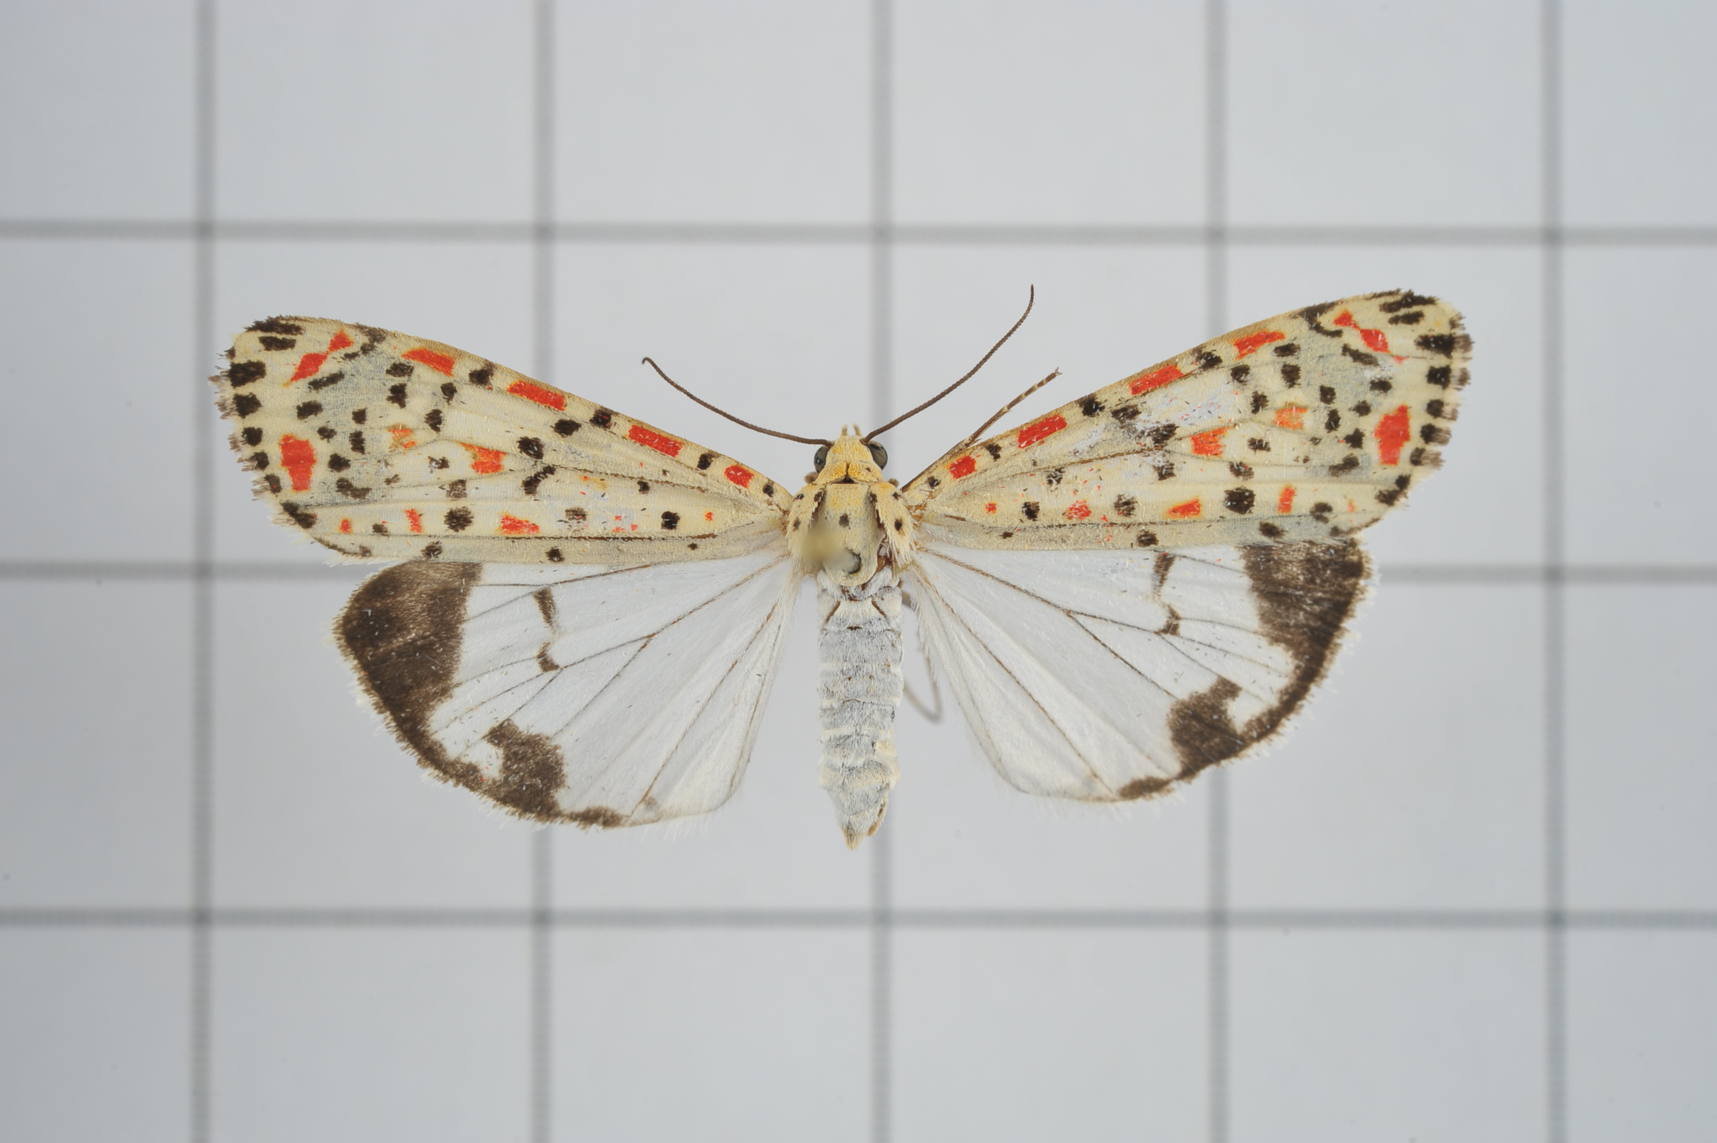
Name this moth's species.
Utetheisa pulchelloides vaga
